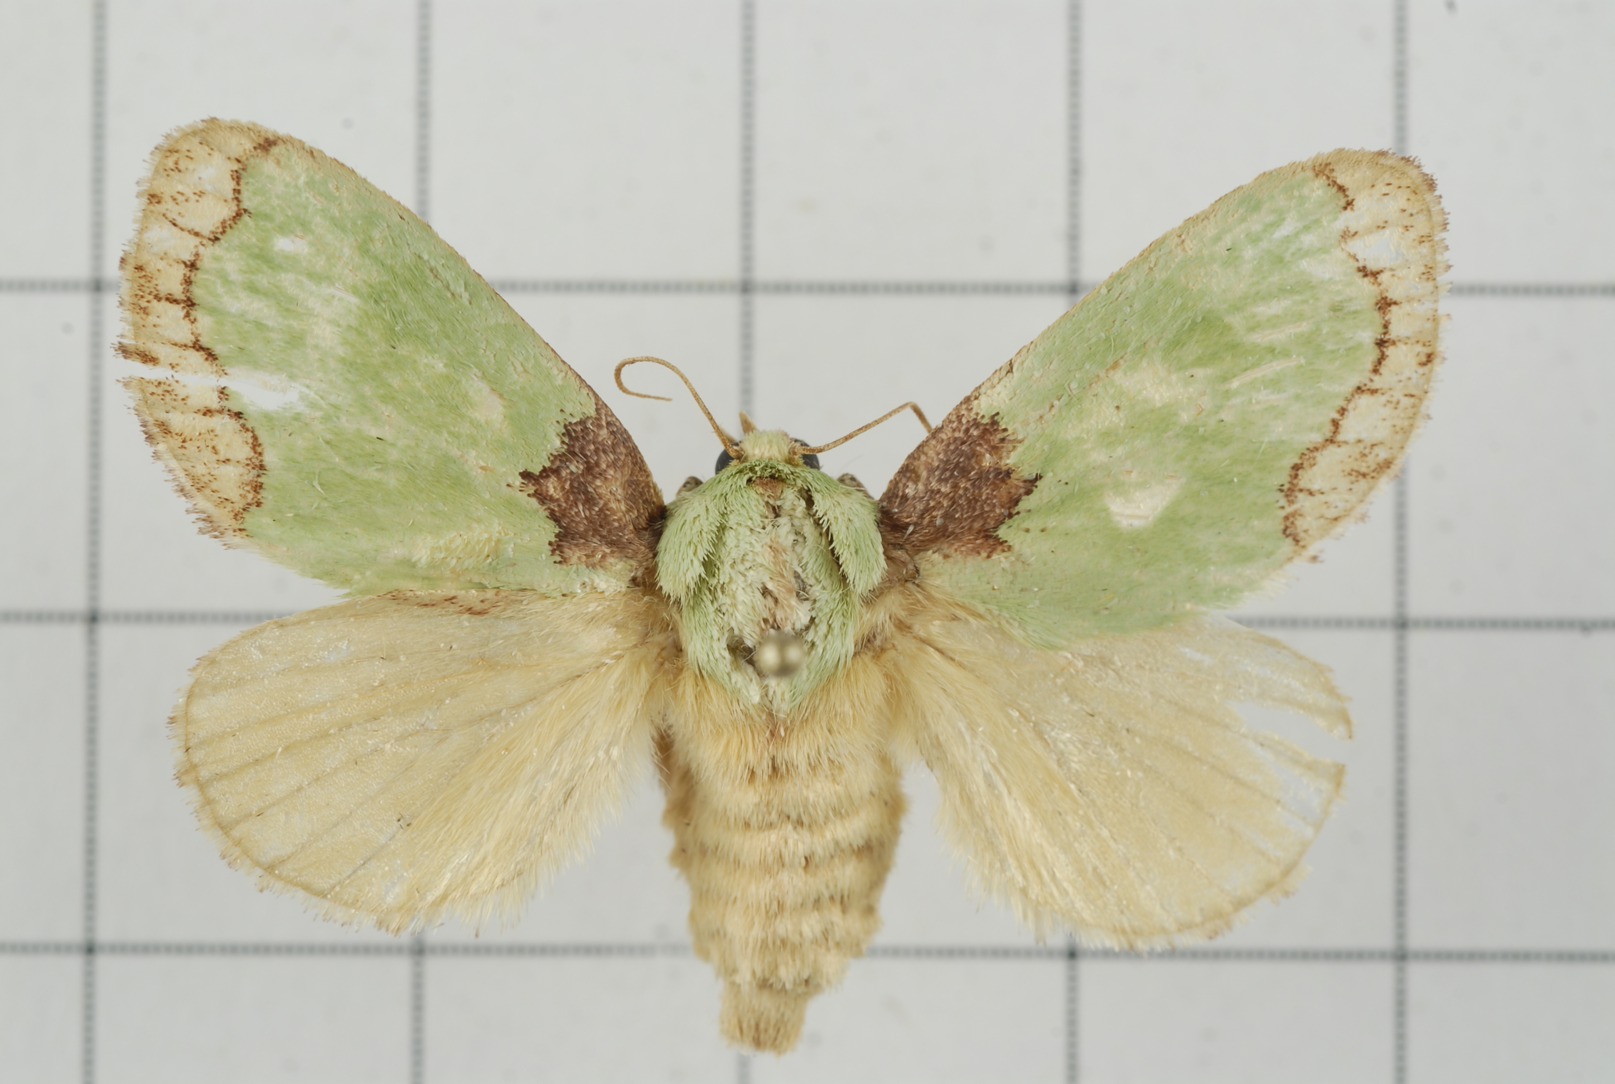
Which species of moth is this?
Parasa consocia
